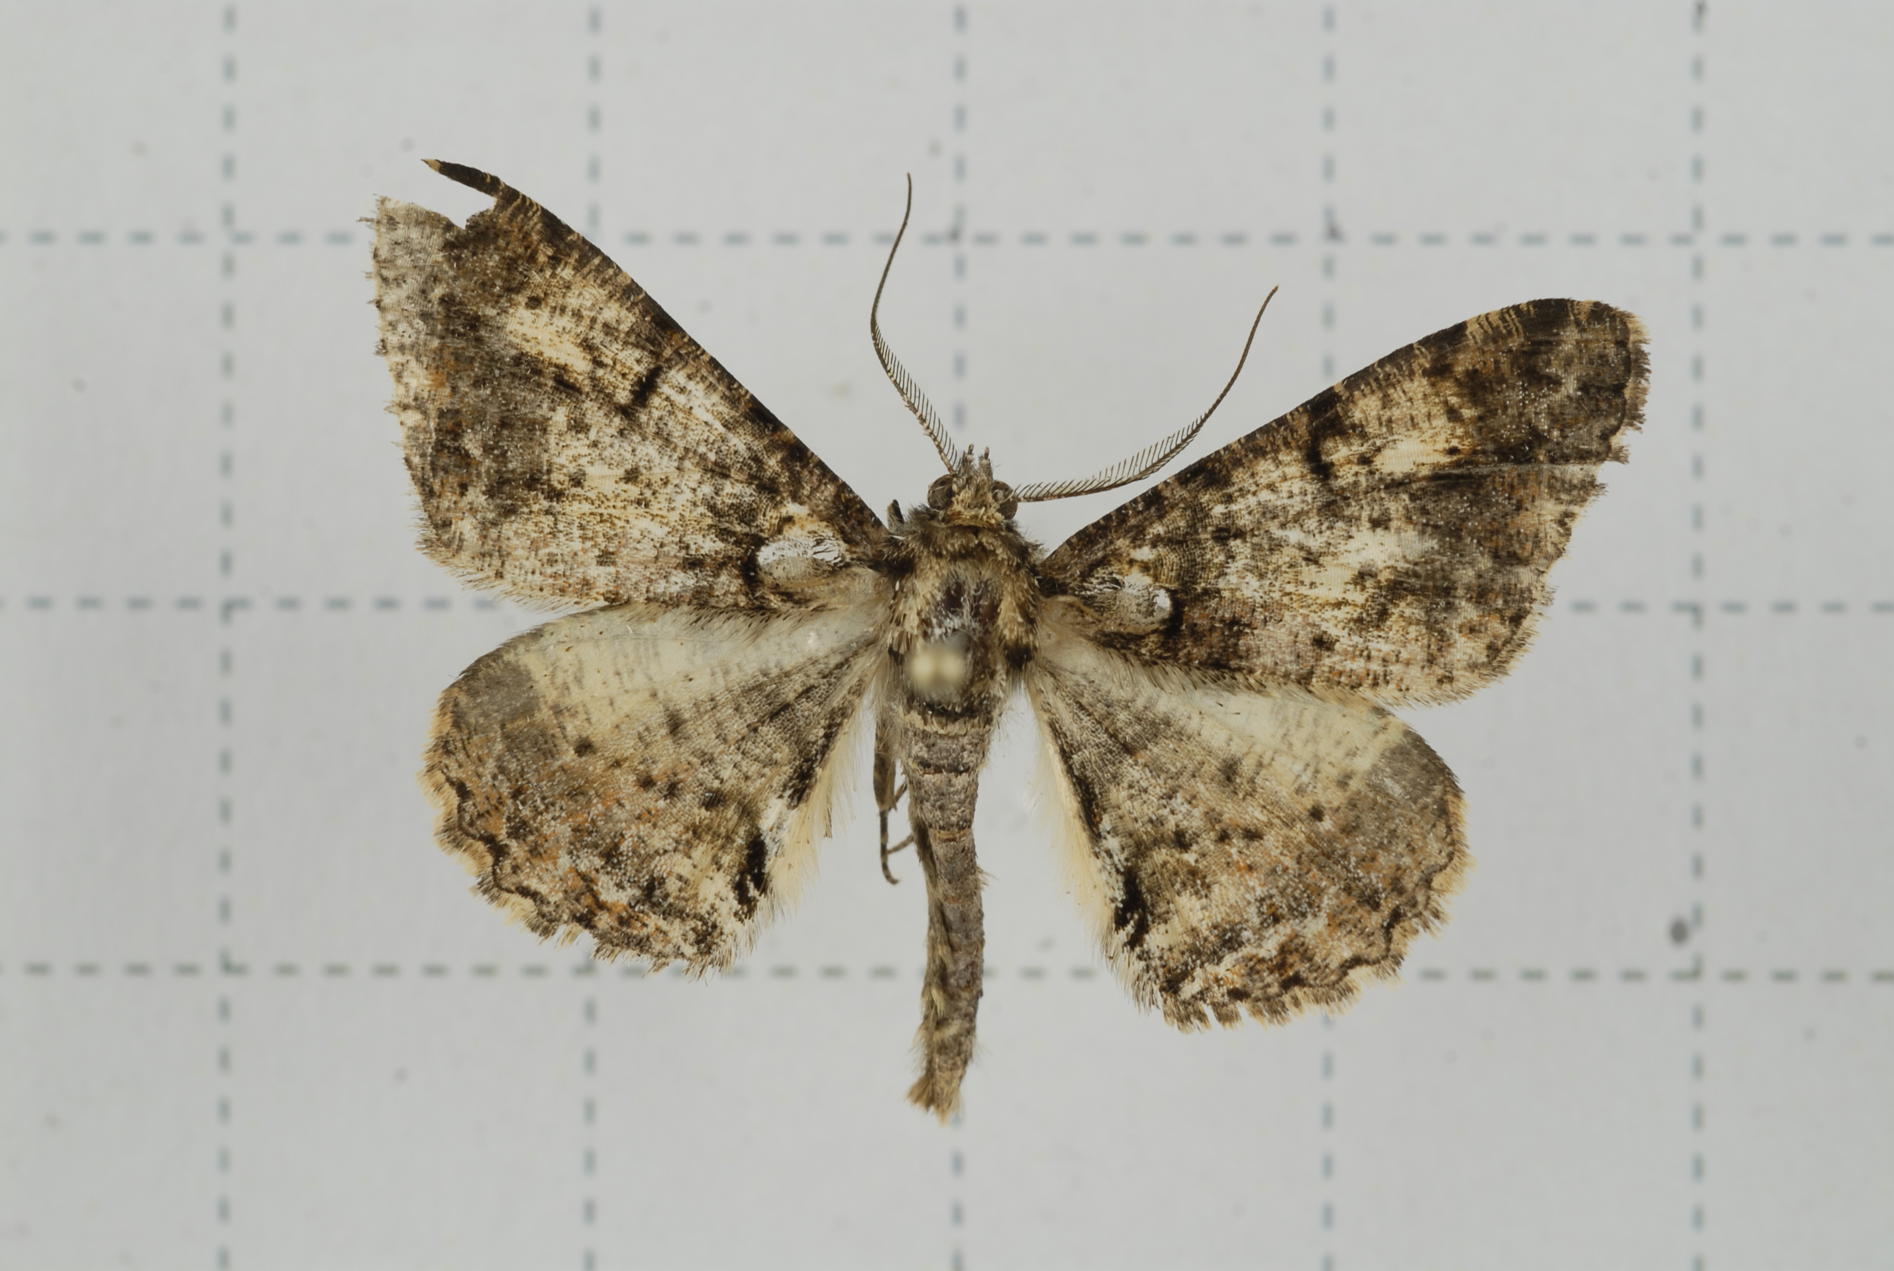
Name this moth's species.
Alcis taiwanovariegata
